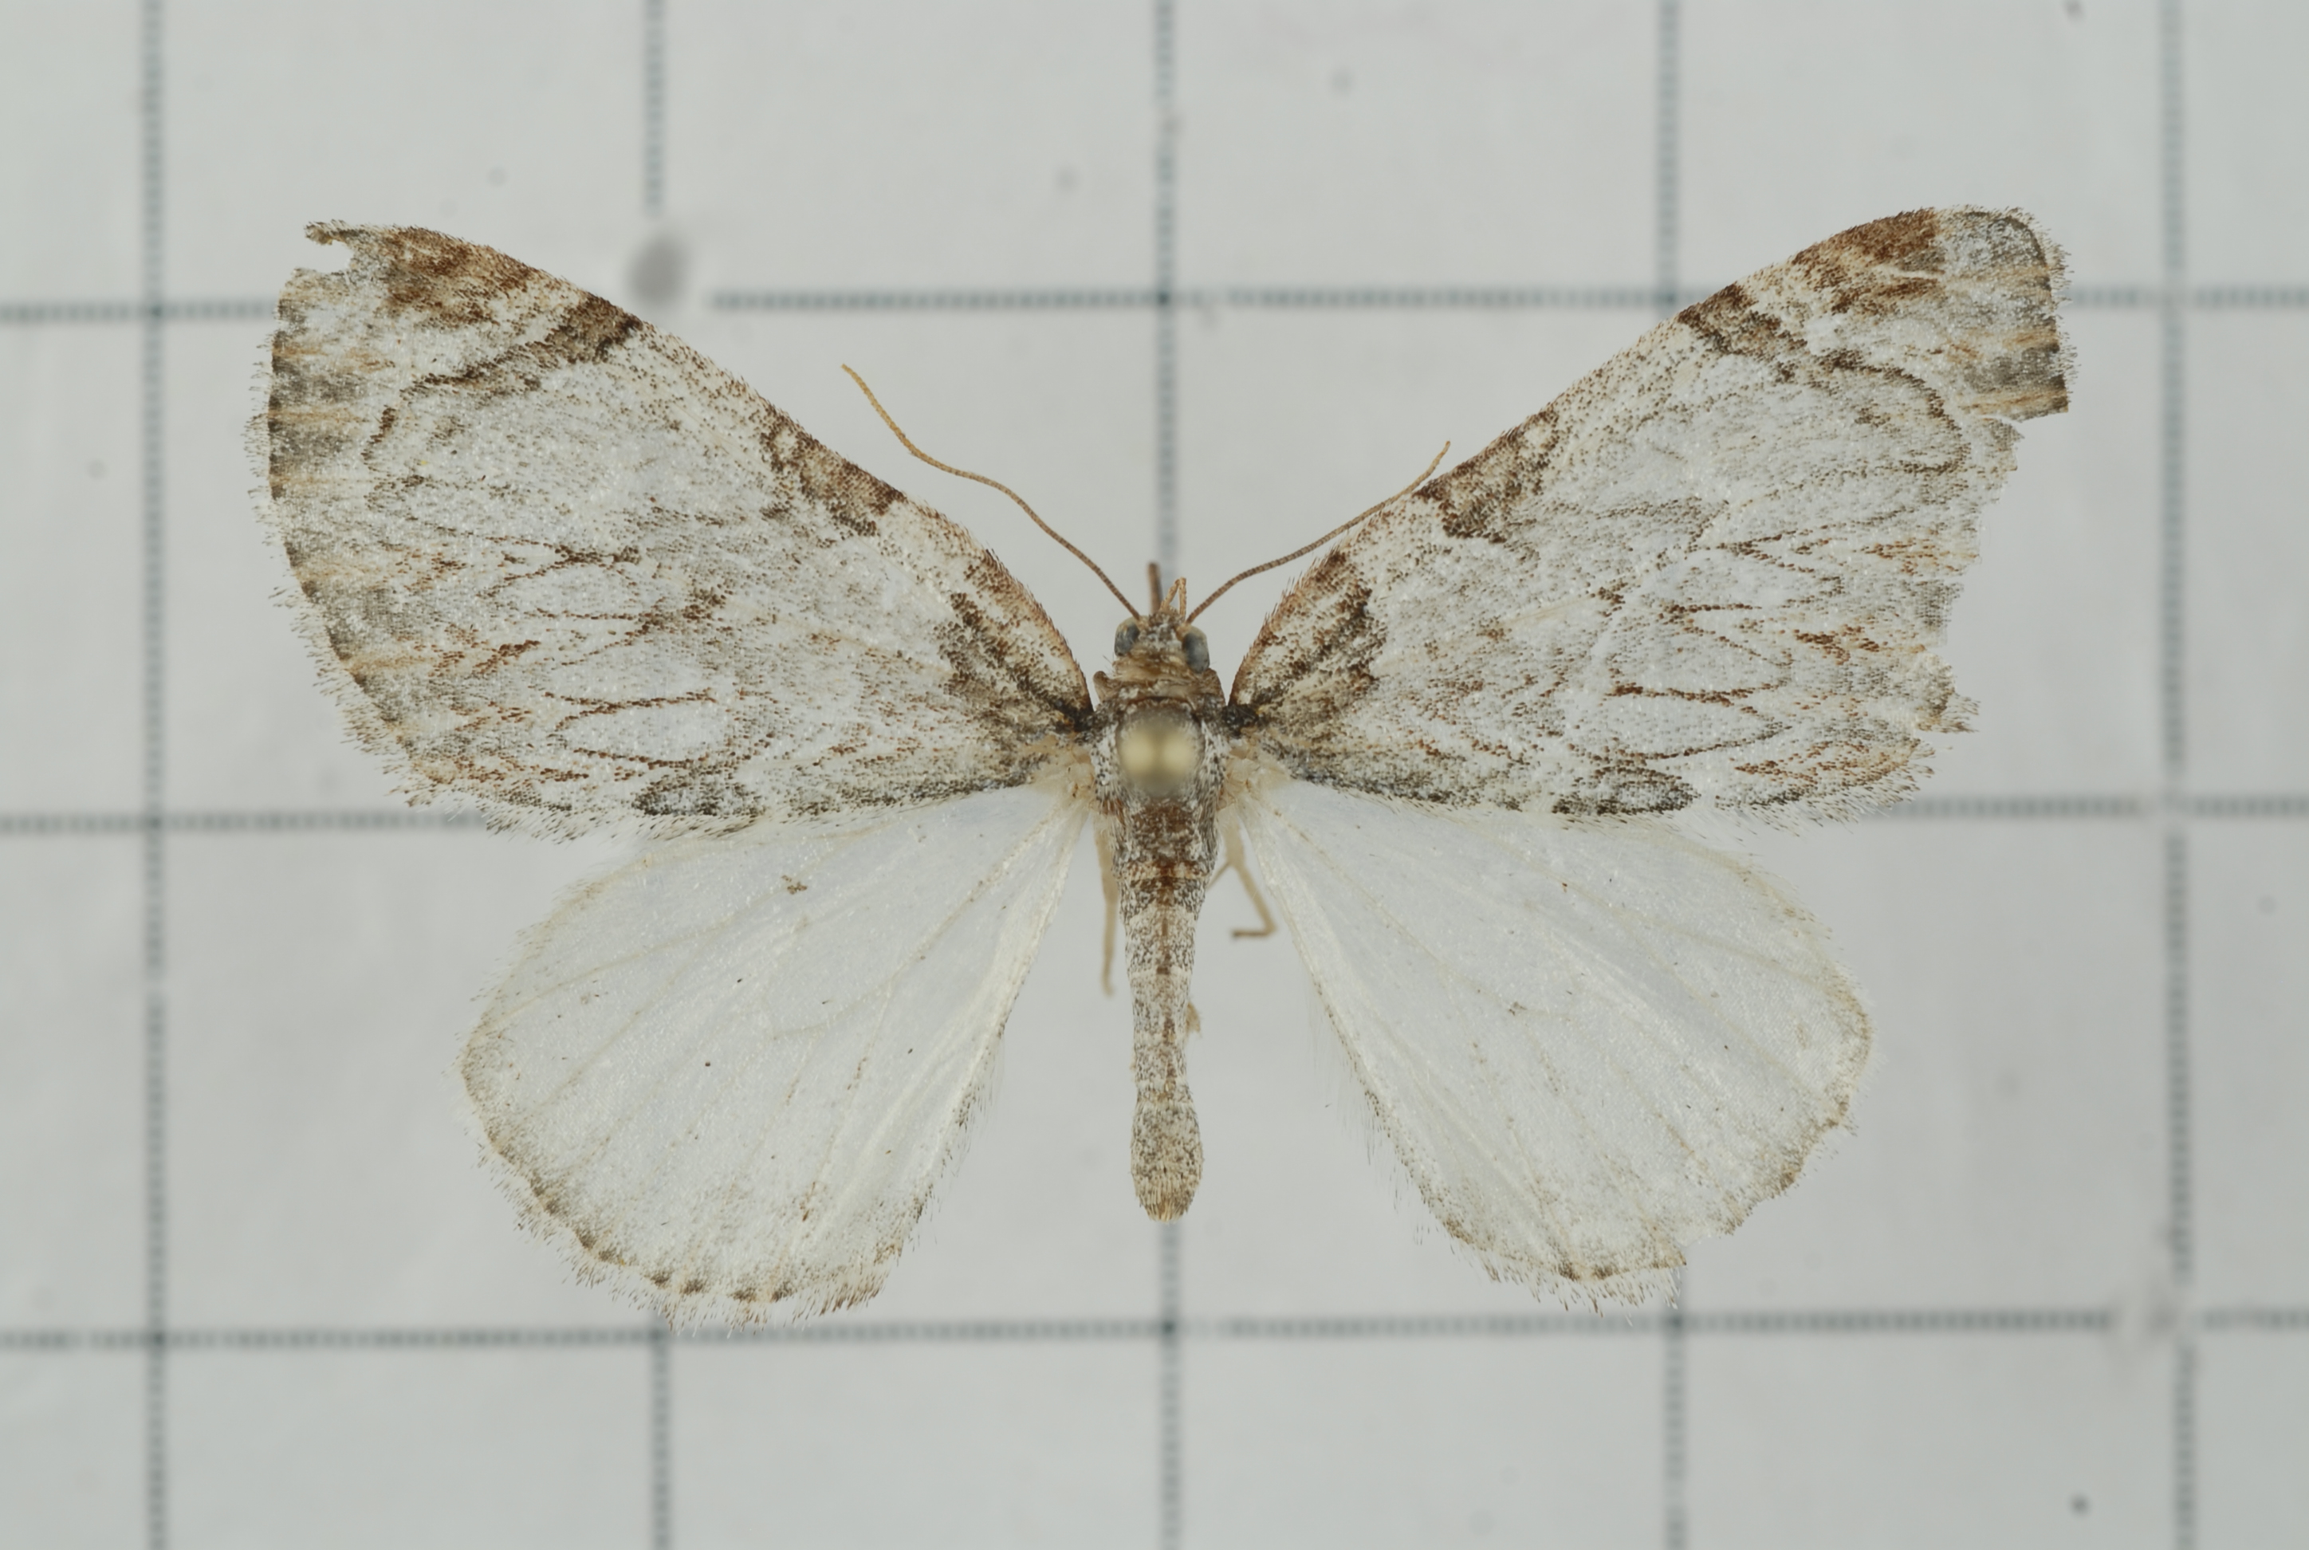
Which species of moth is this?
Anticlea canaliculata
